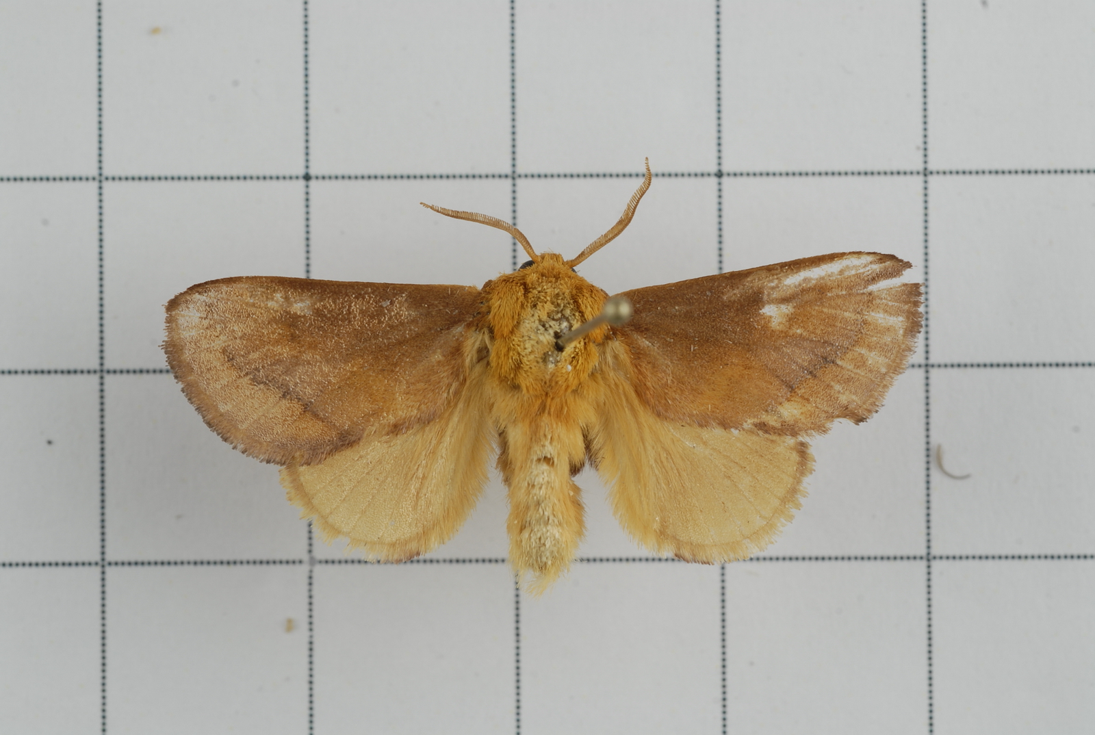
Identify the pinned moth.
Narosoideus flavidorsalis
